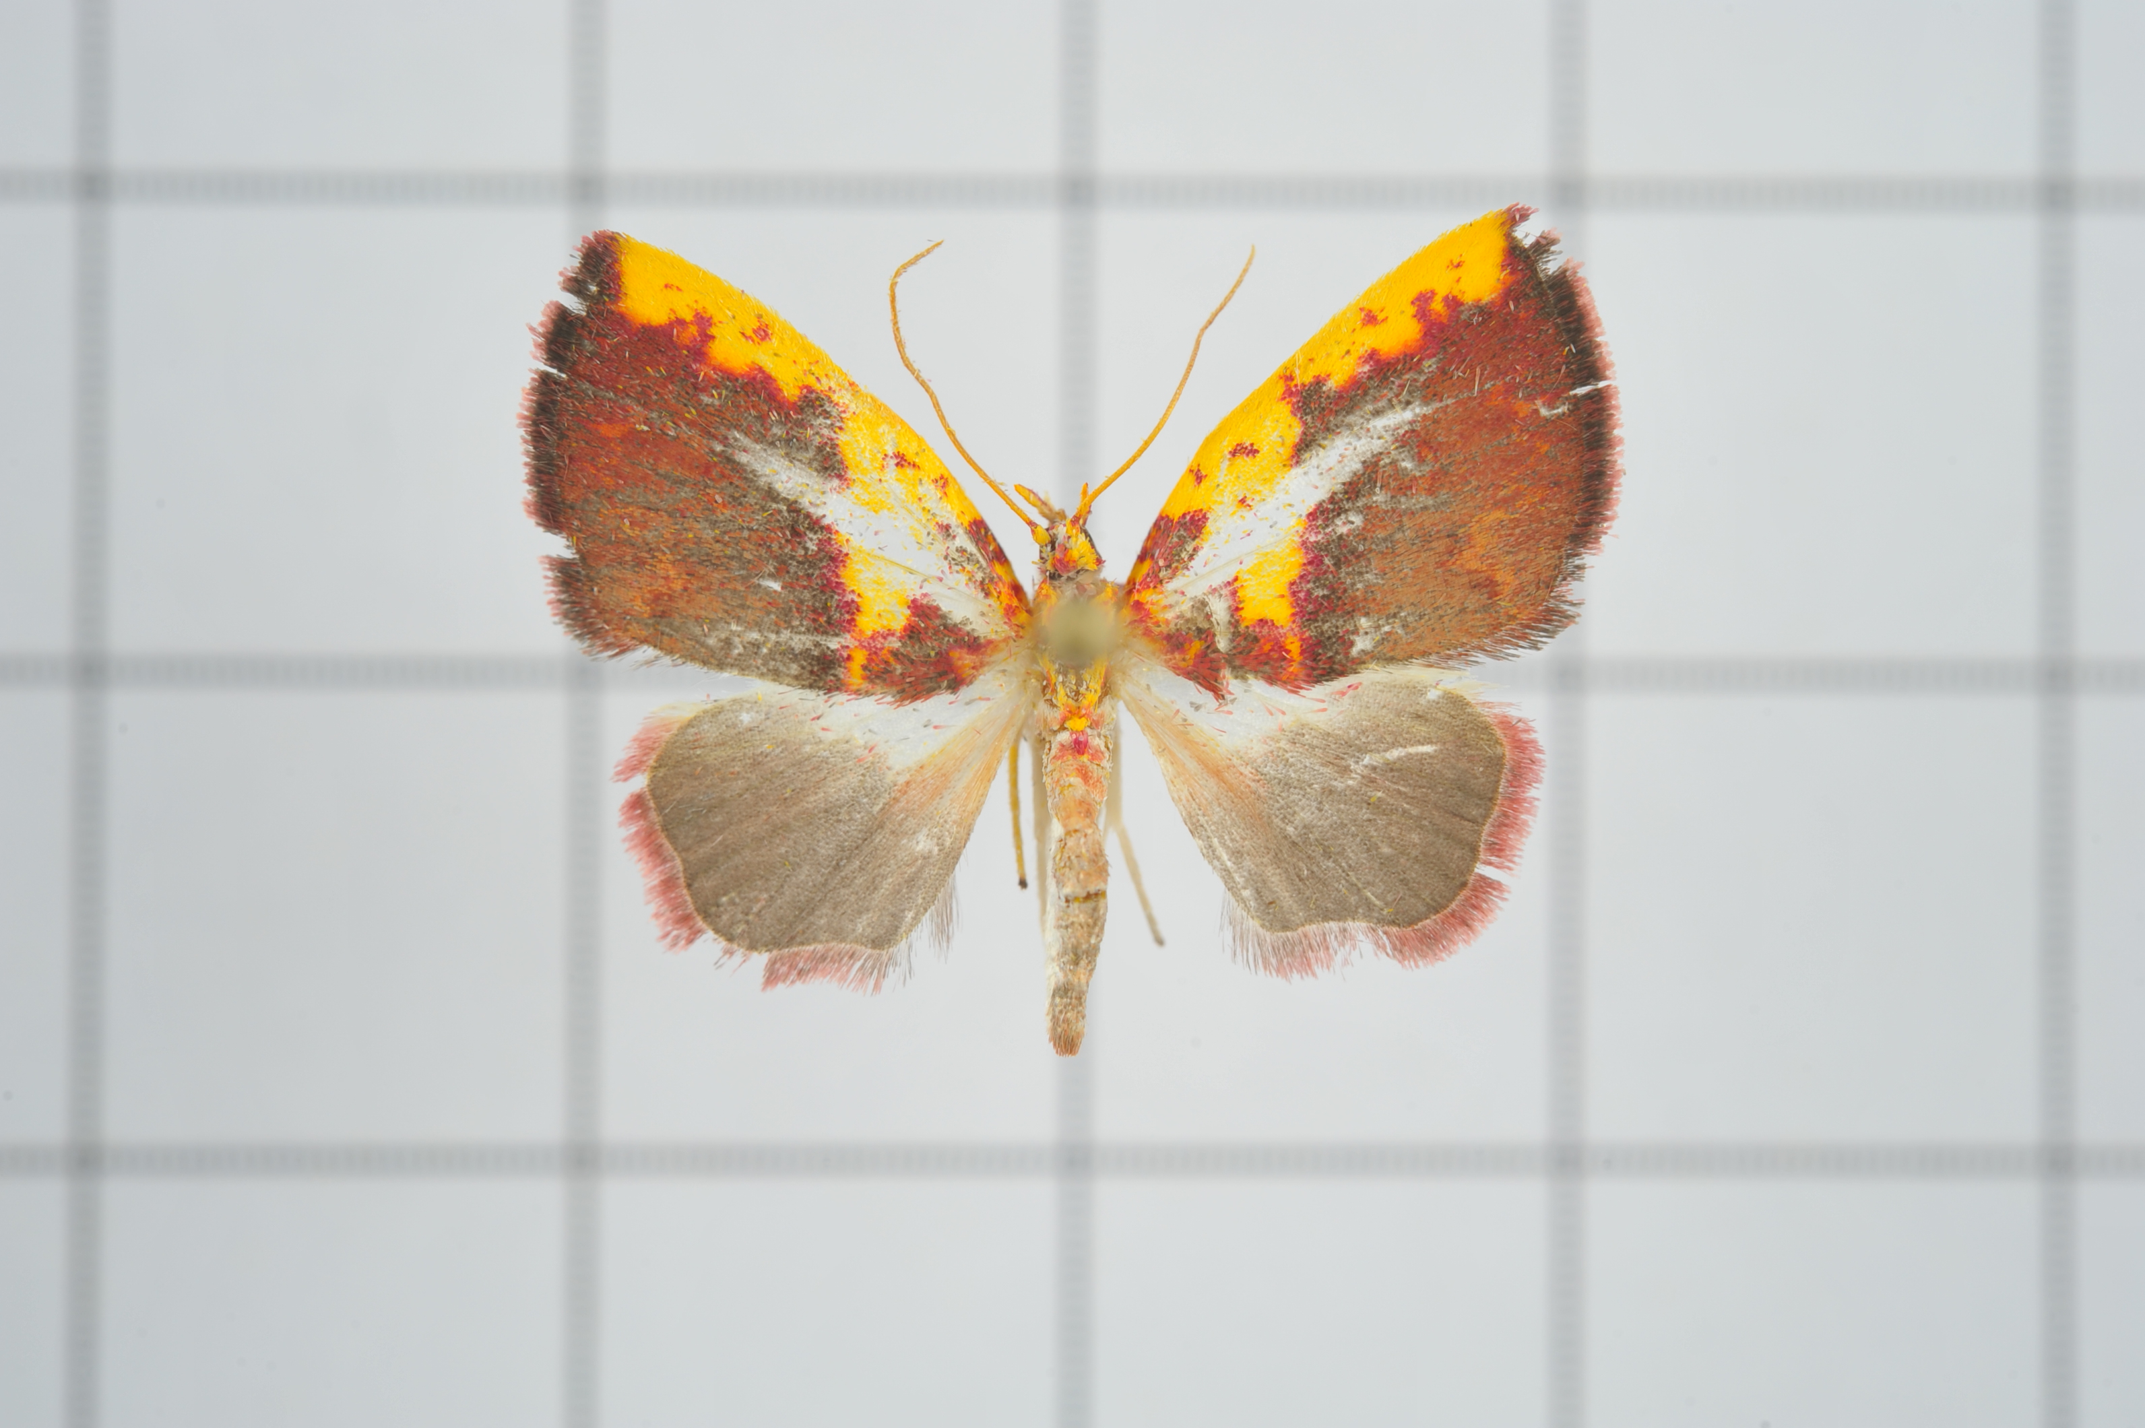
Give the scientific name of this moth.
Siglophora sanguinolenta
